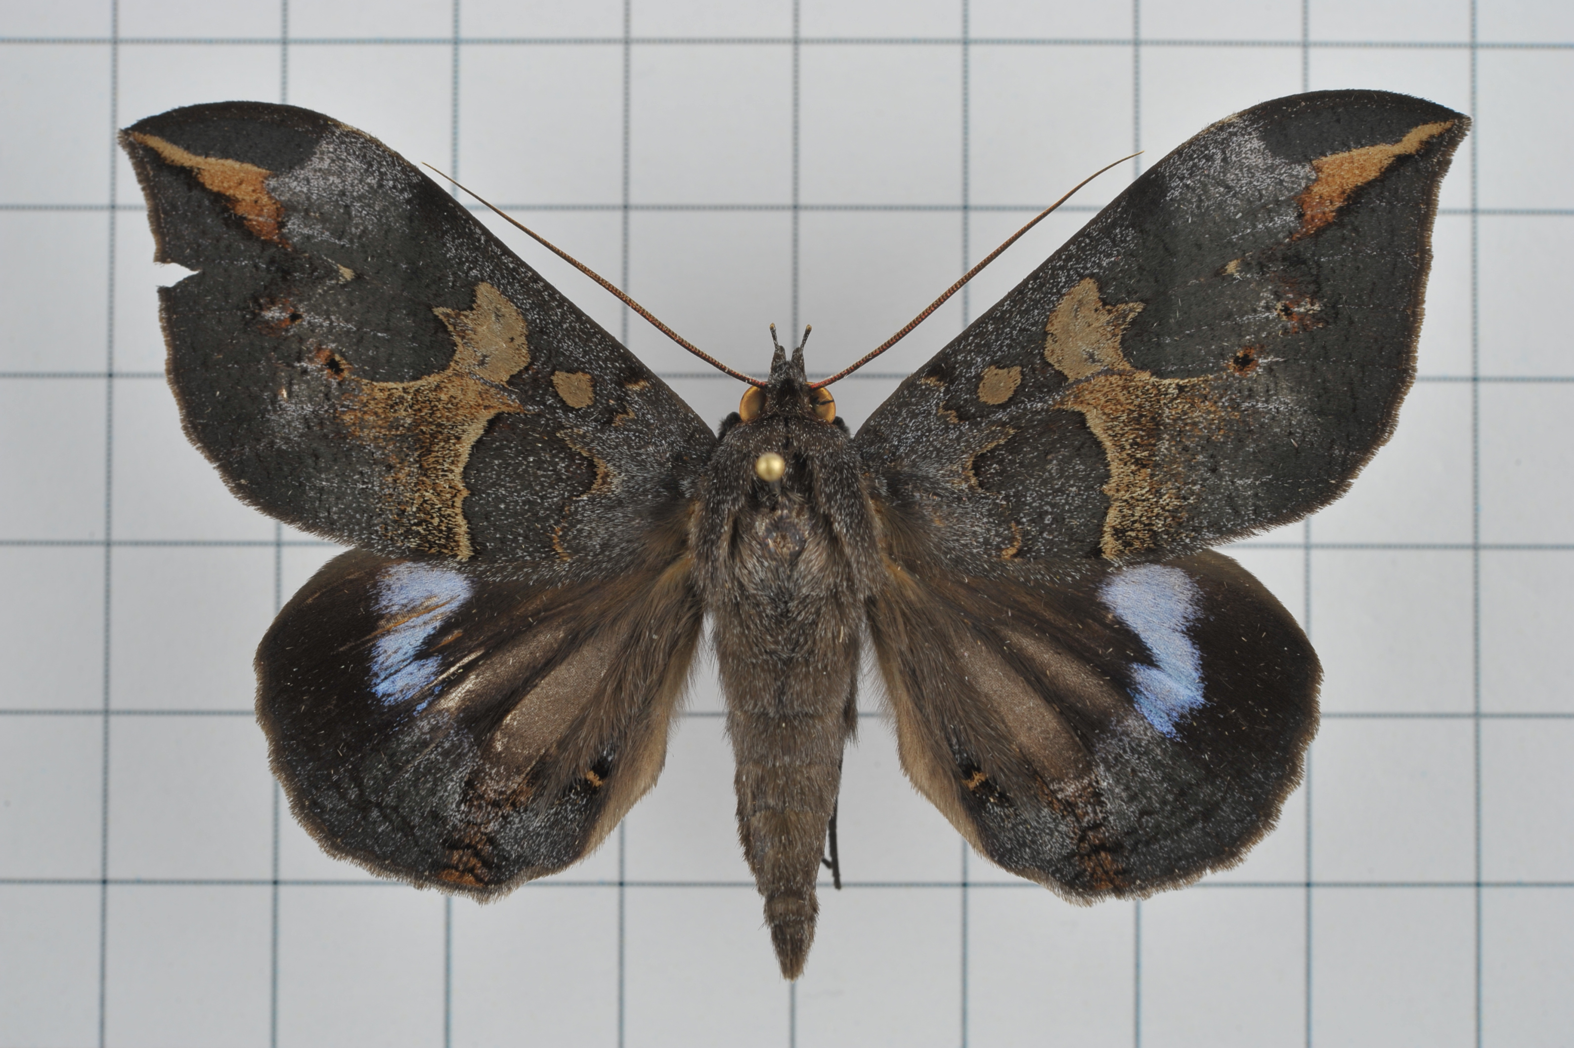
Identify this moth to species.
Ischyja ferrifracta
